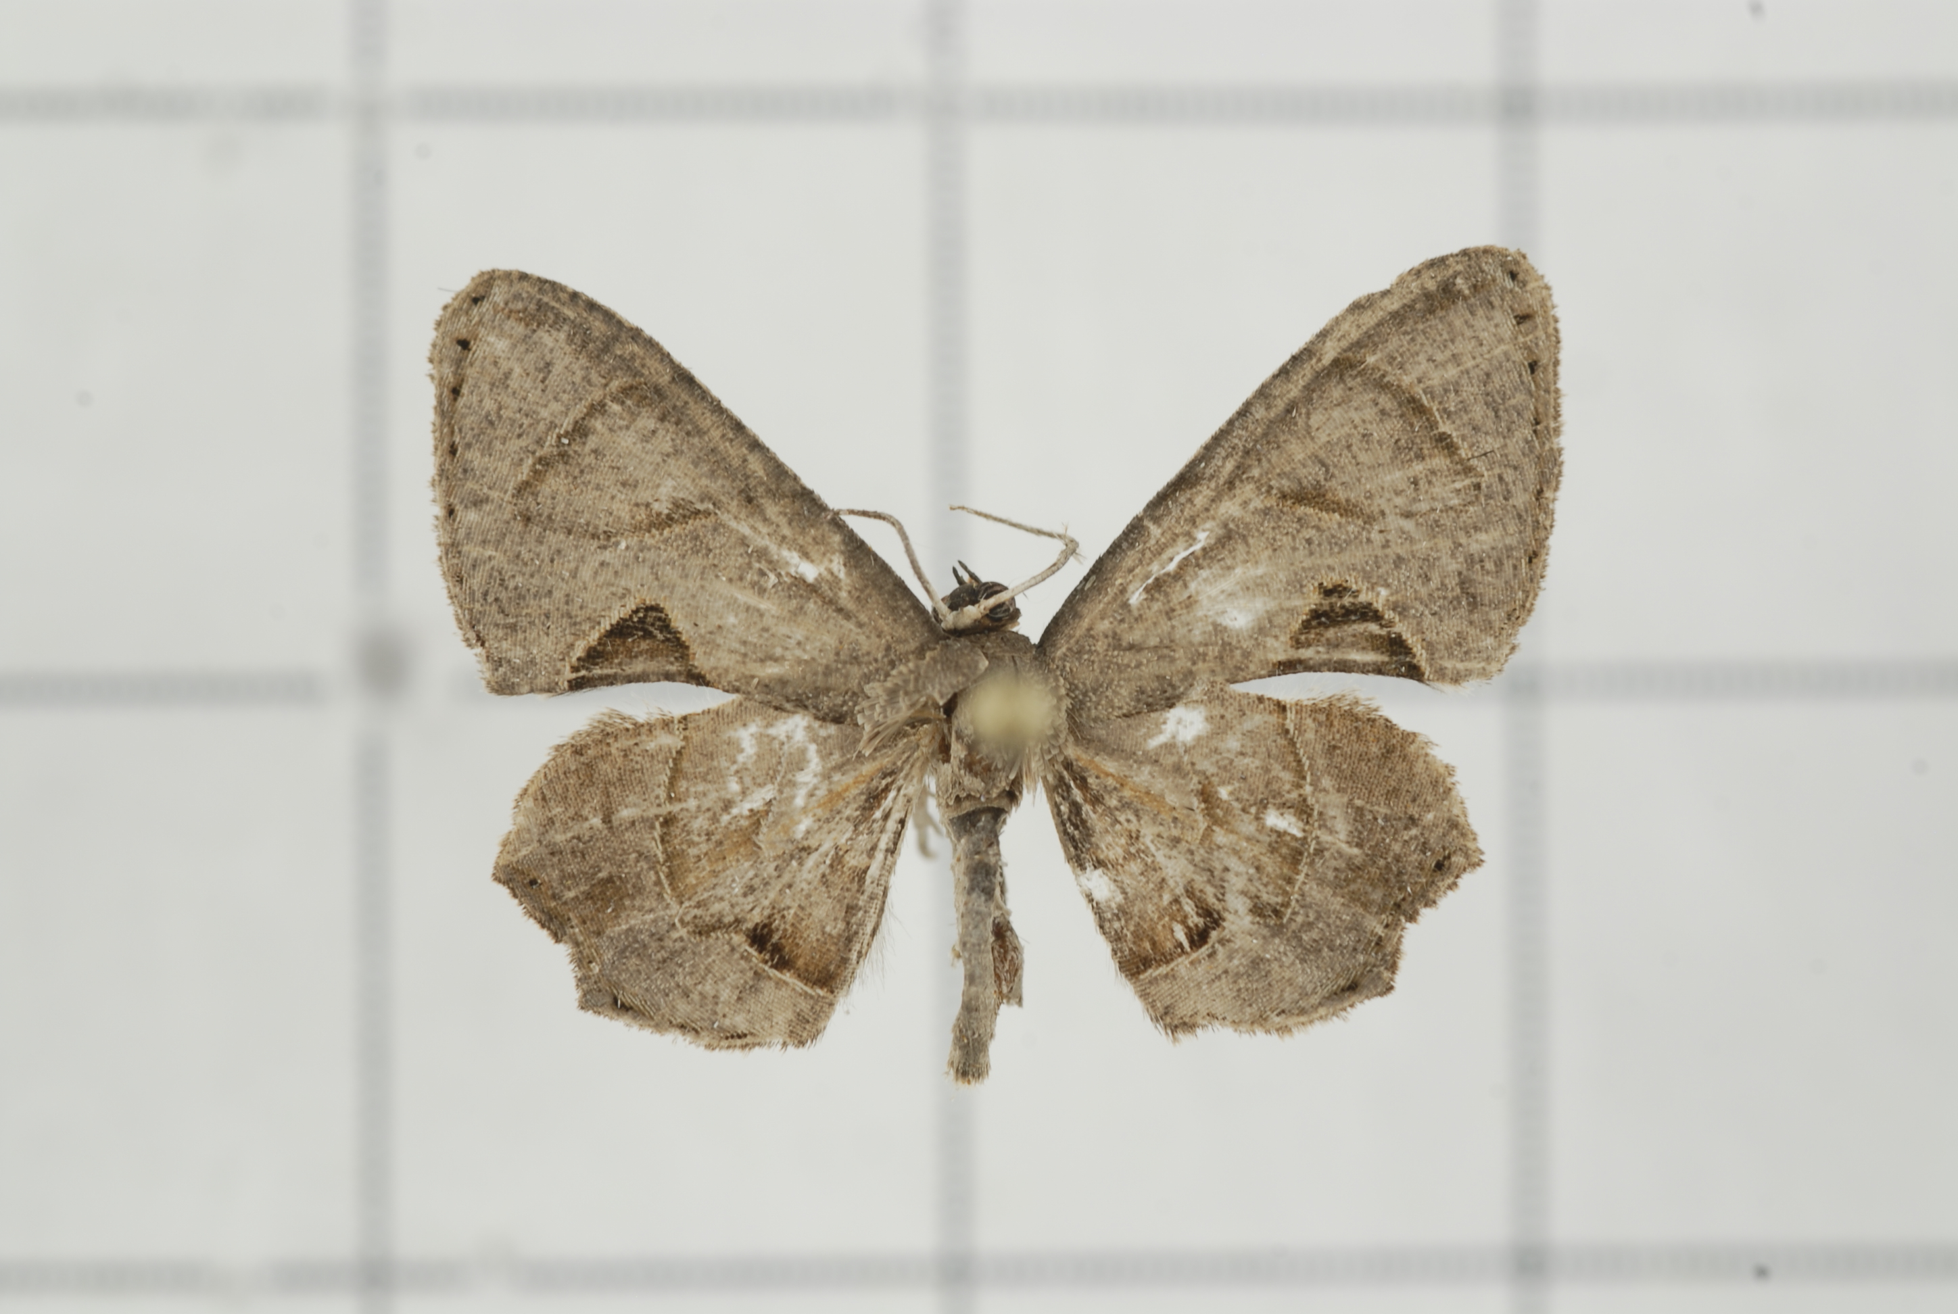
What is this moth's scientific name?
Phazaca alikangensis
